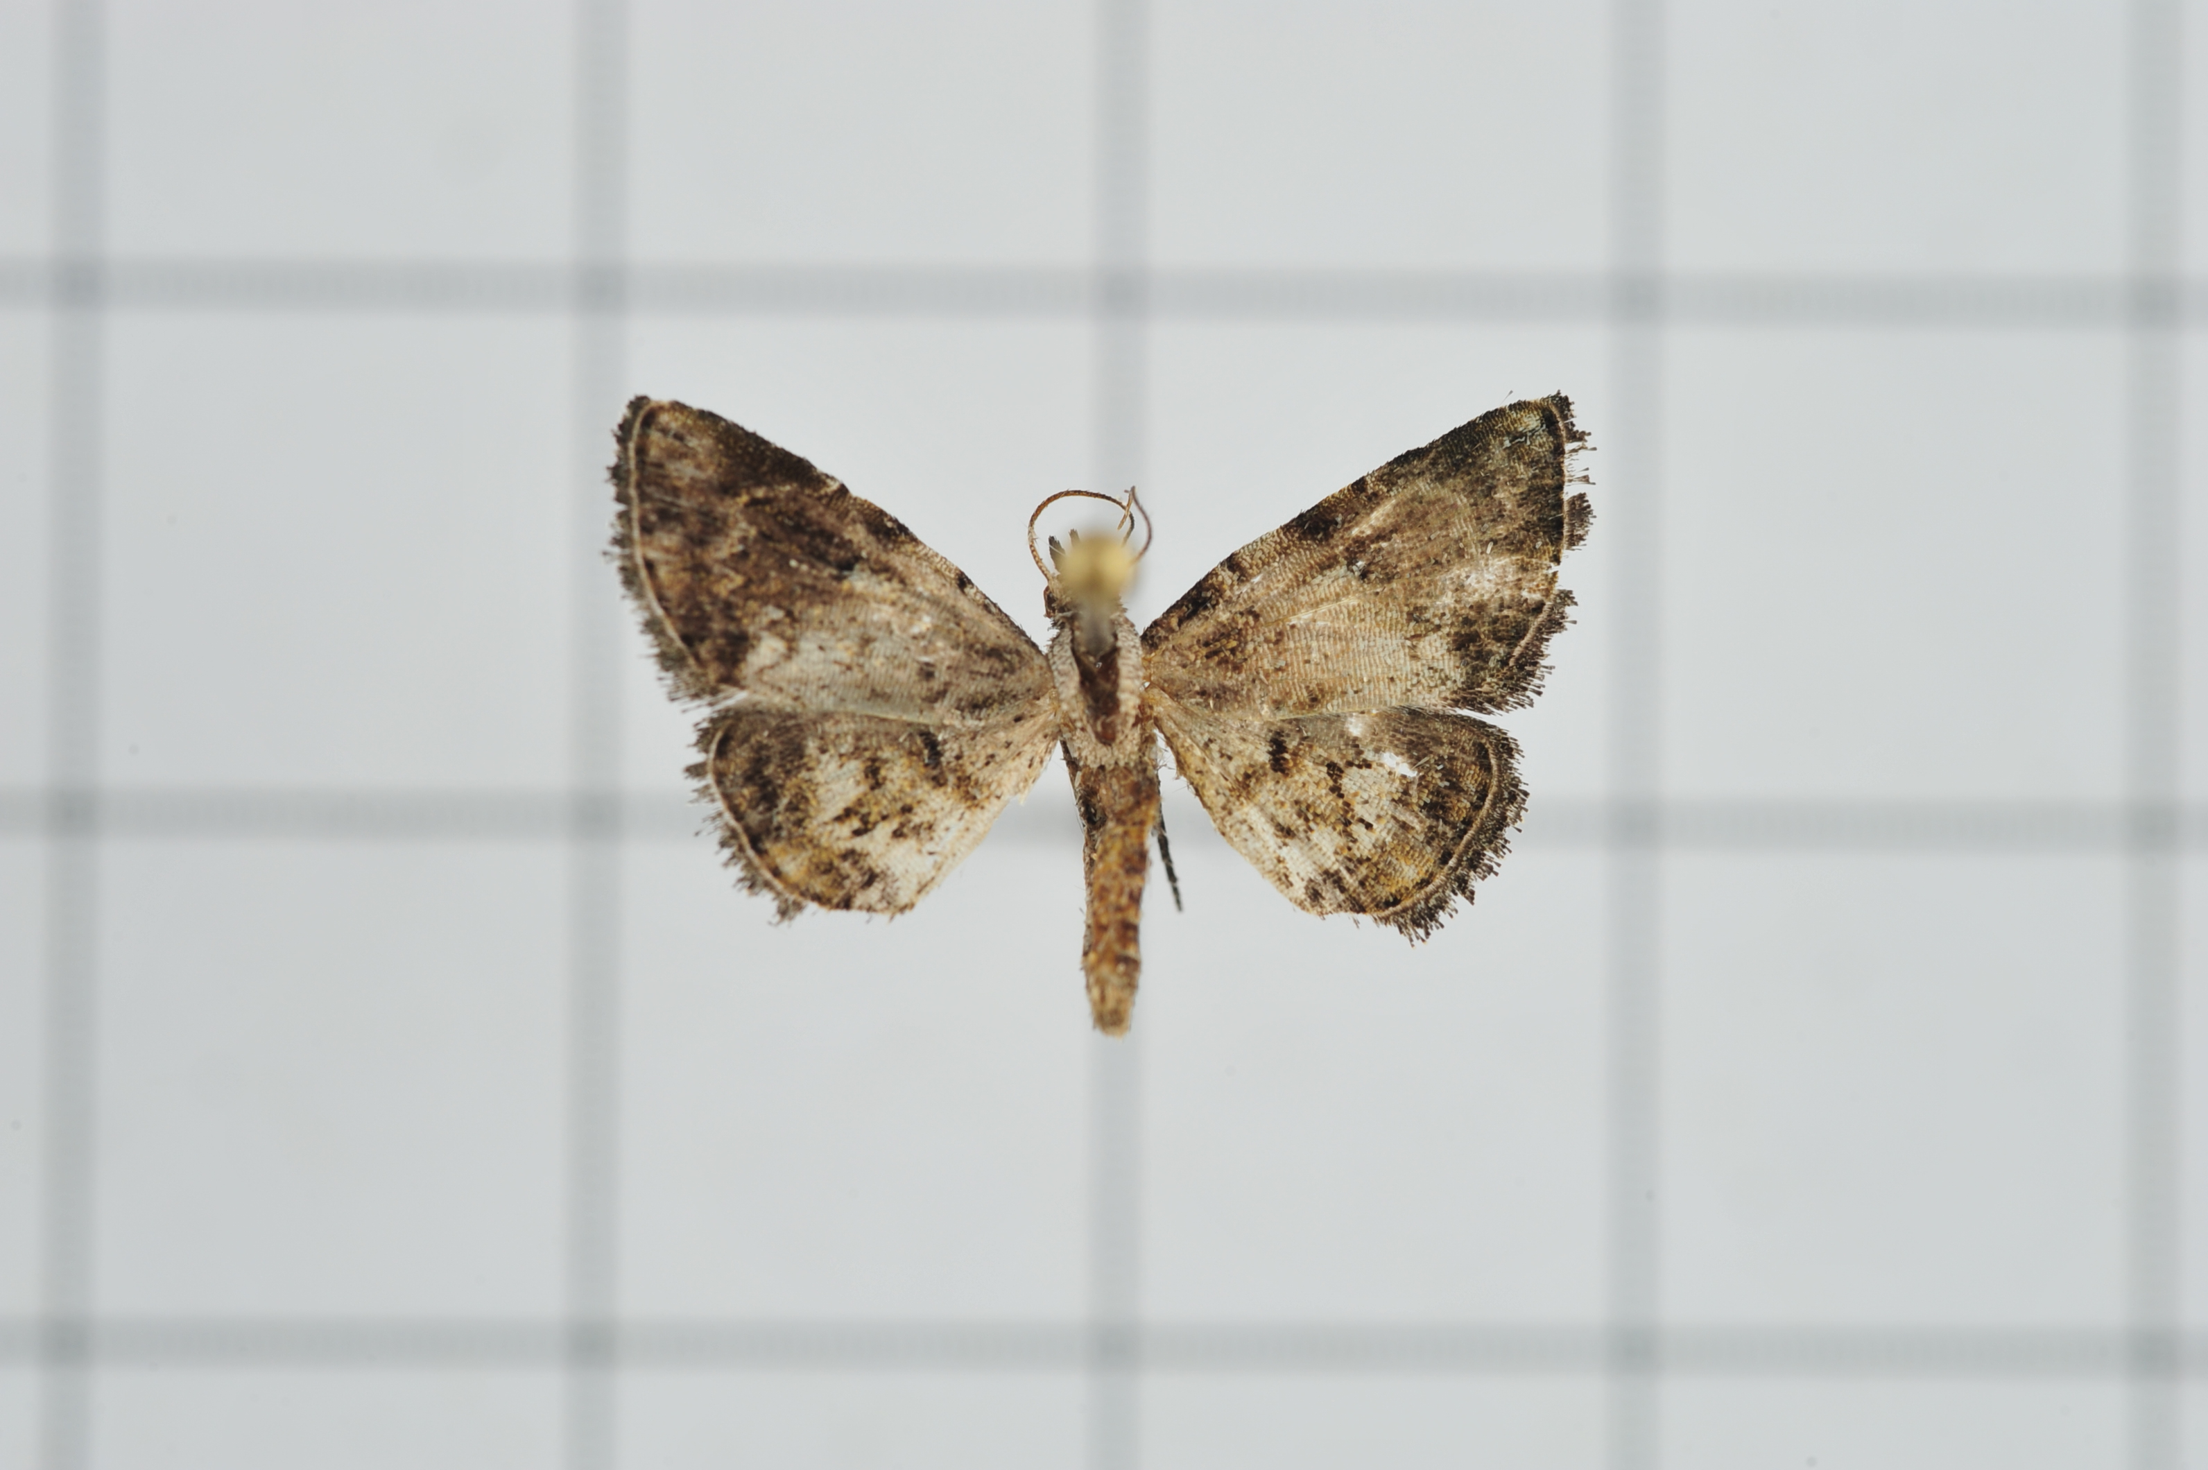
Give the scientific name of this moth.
Mataeomera semialba
